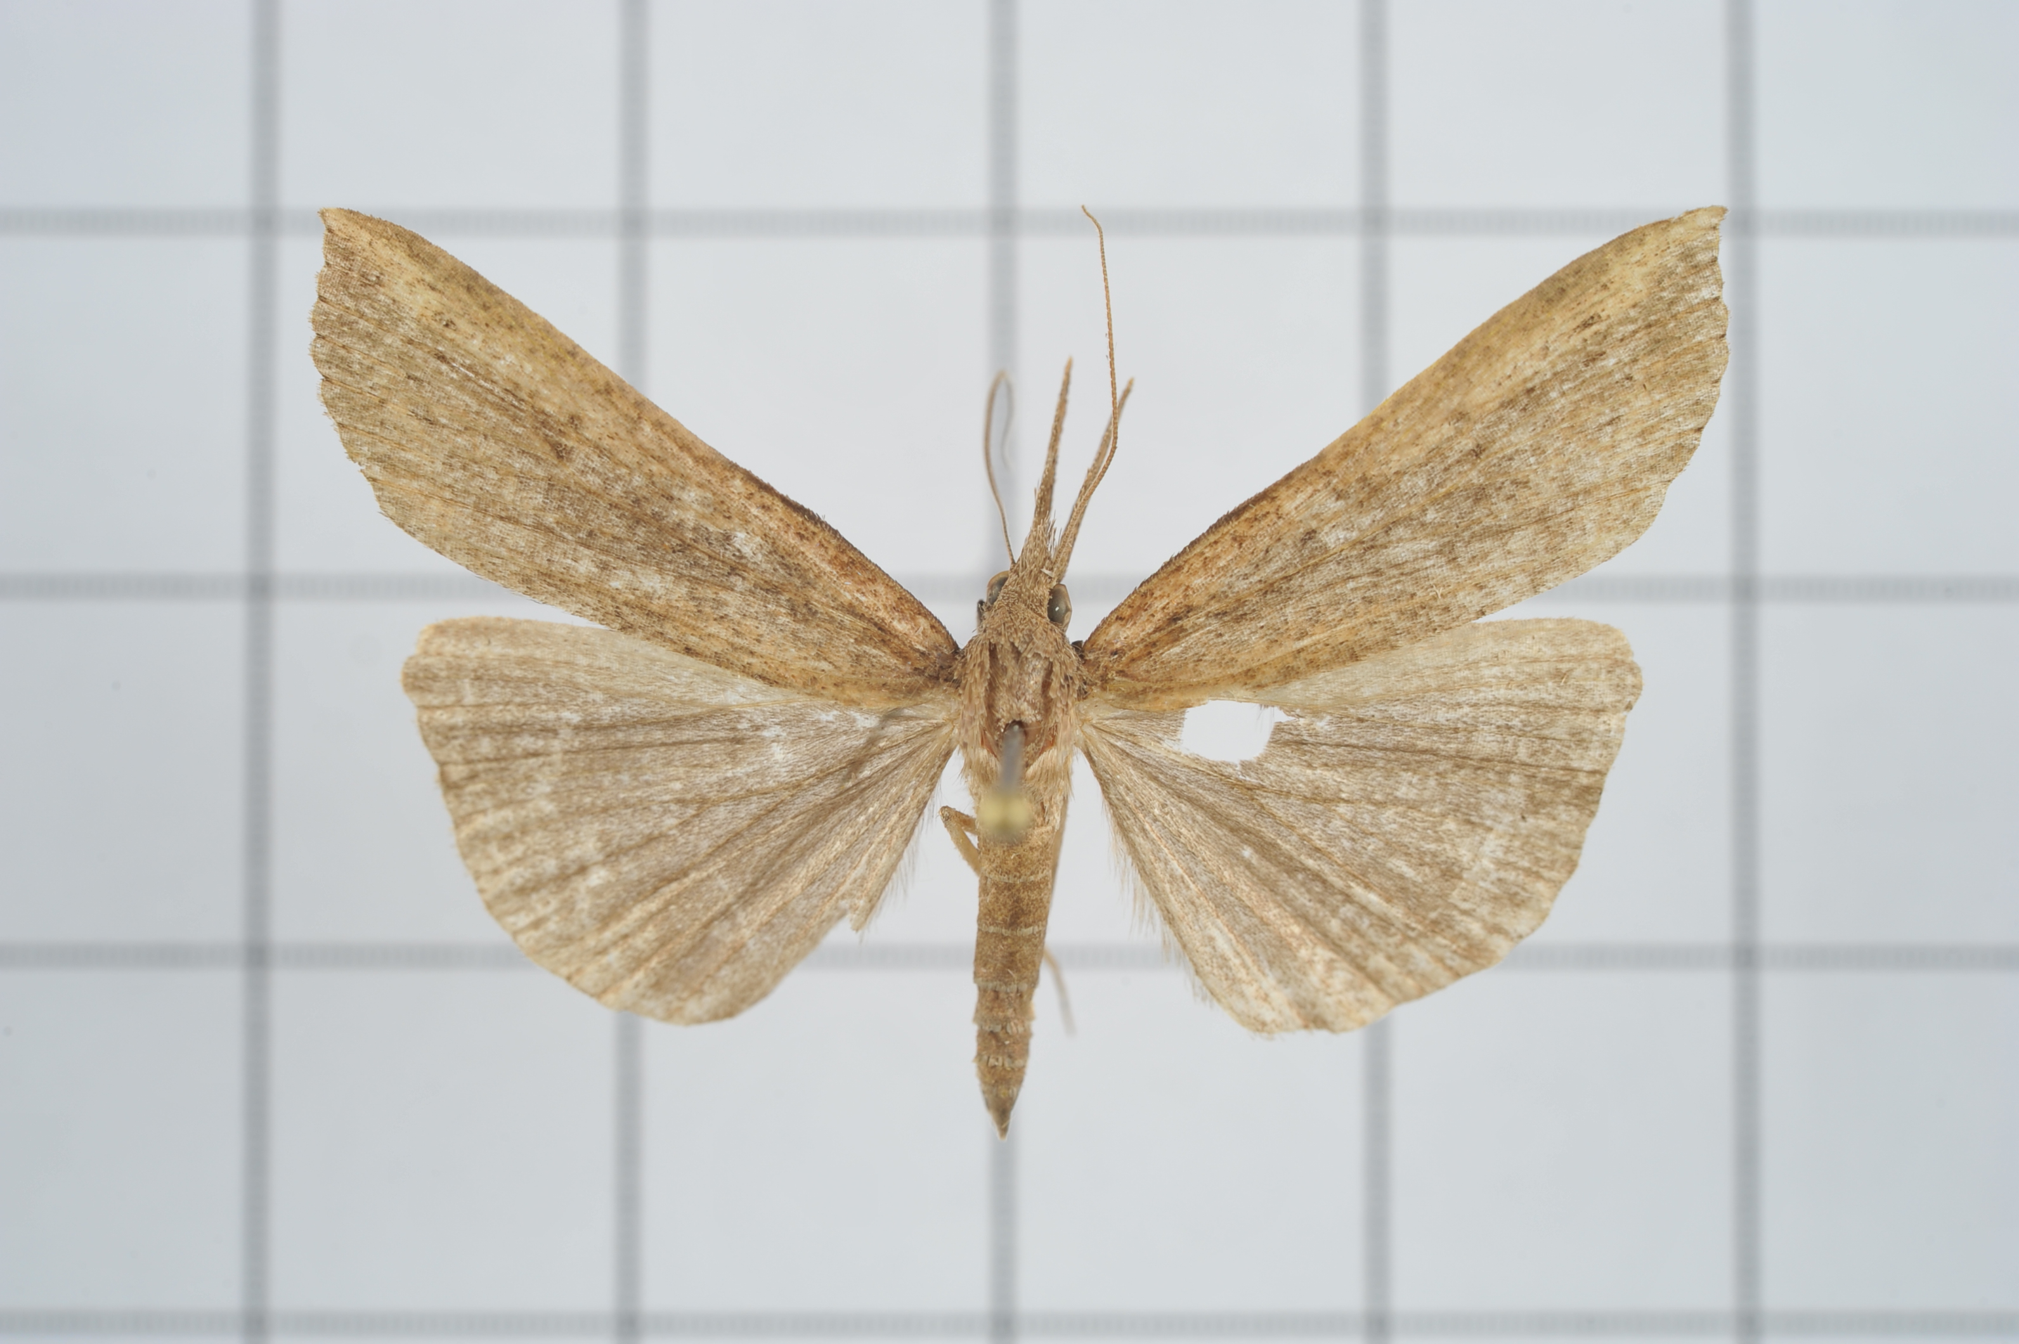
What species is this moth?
Hypena longipennis
